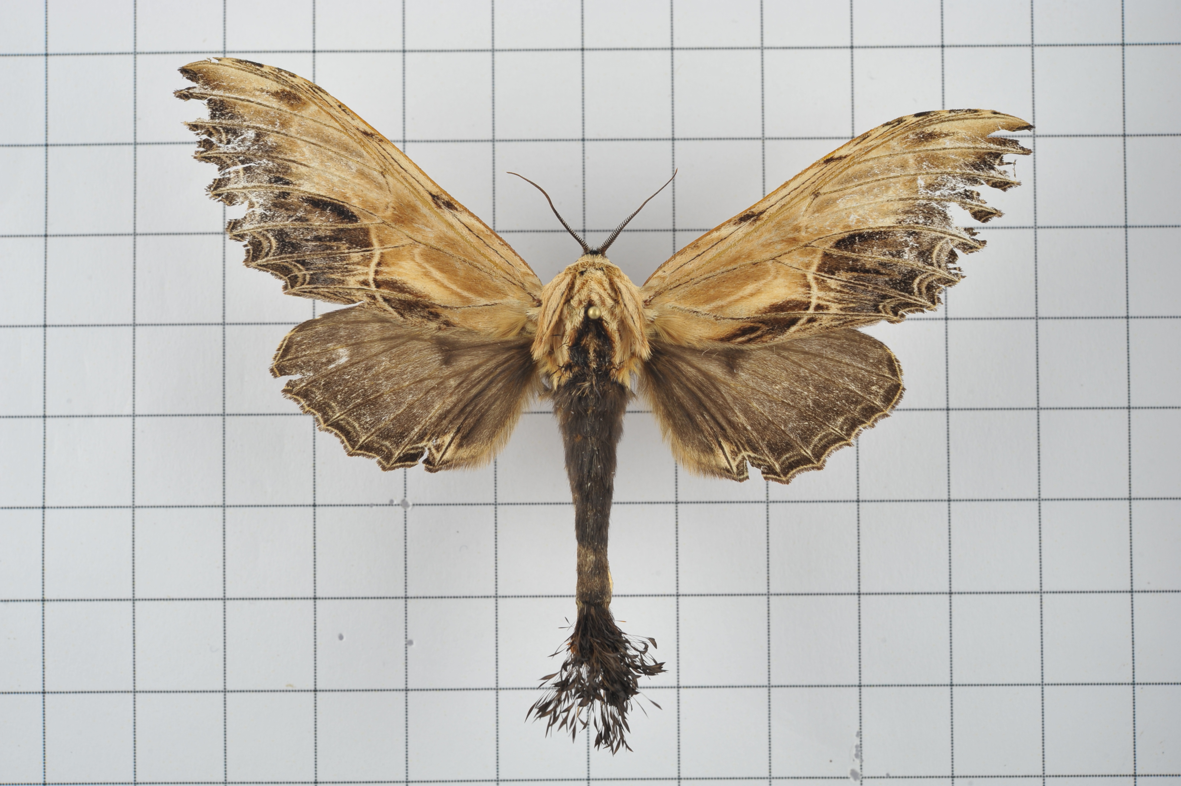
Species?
Dudusa sphingiformis
